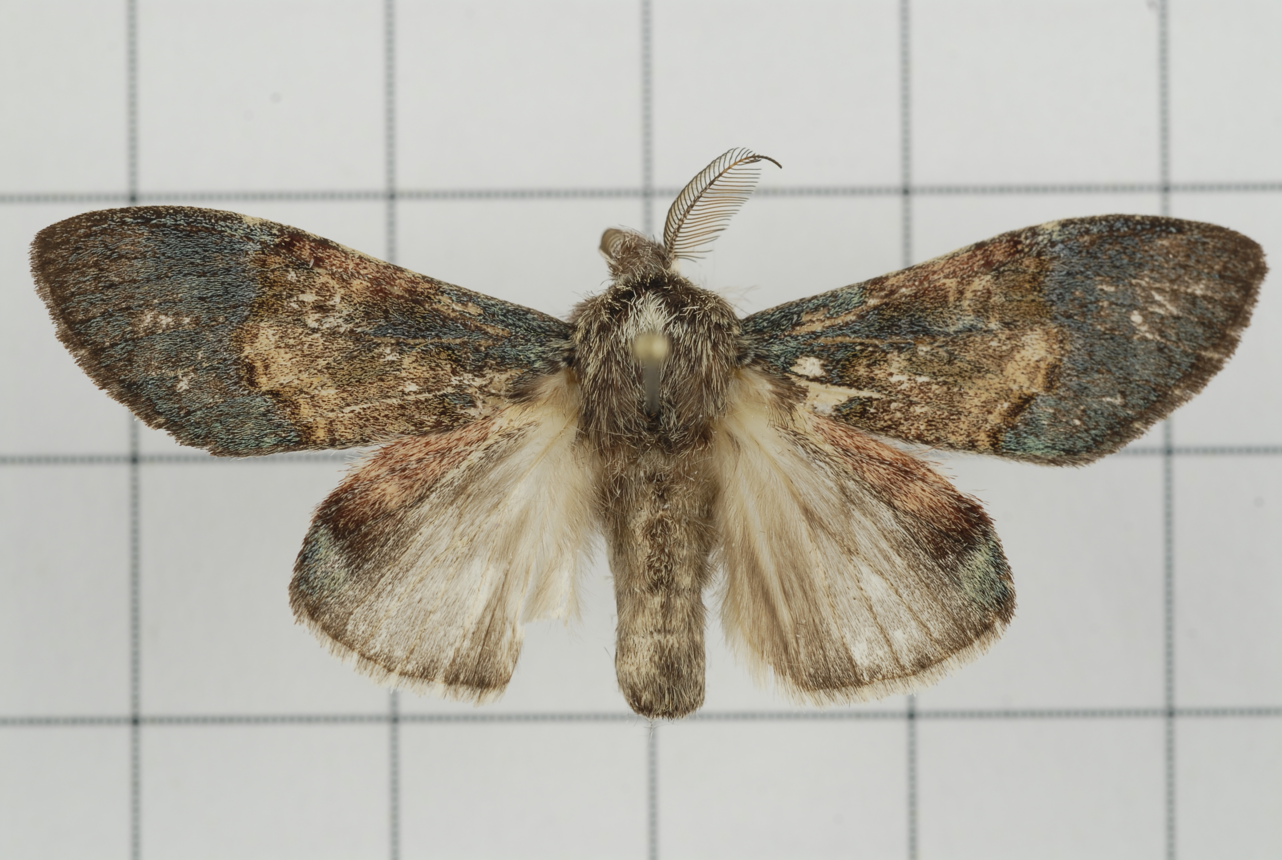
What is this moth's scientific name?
Syntypistis pallidifascia pallidifascia
